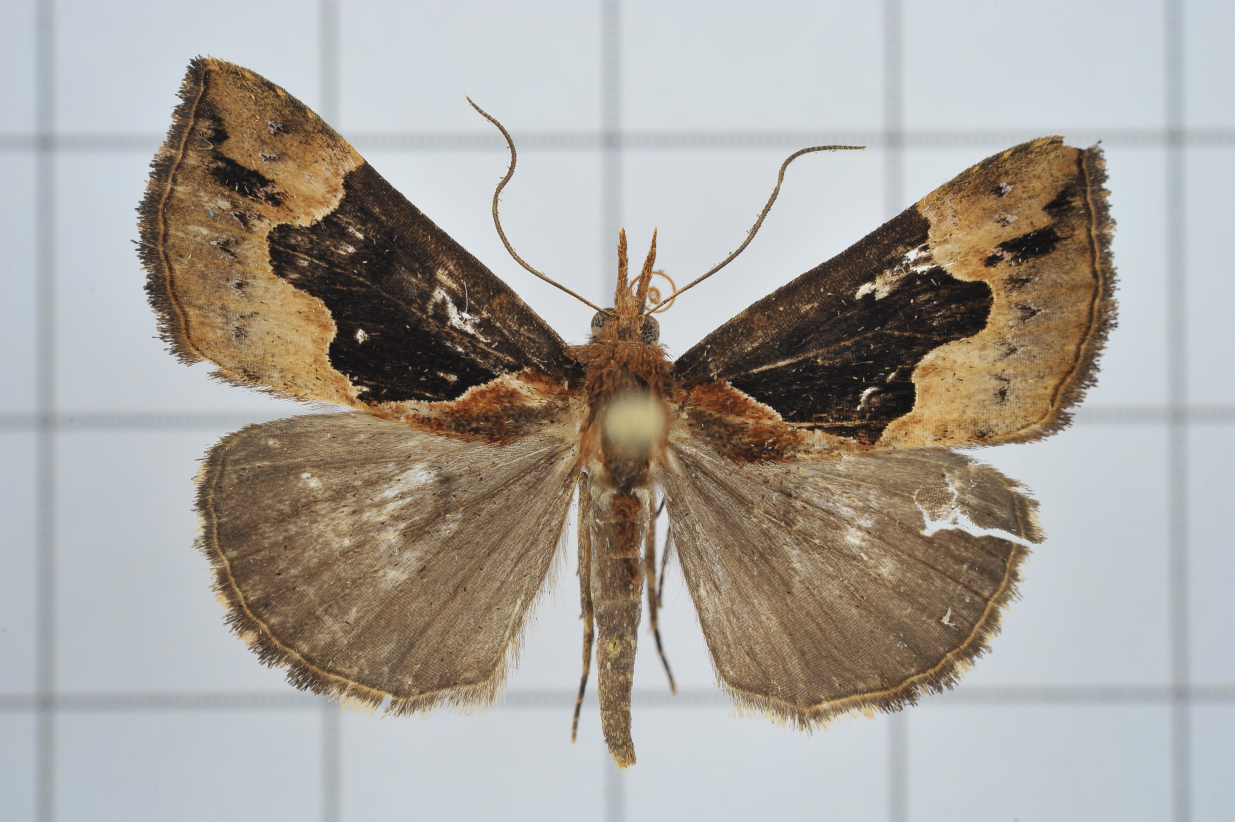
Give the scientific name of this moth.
Hypena vestita
